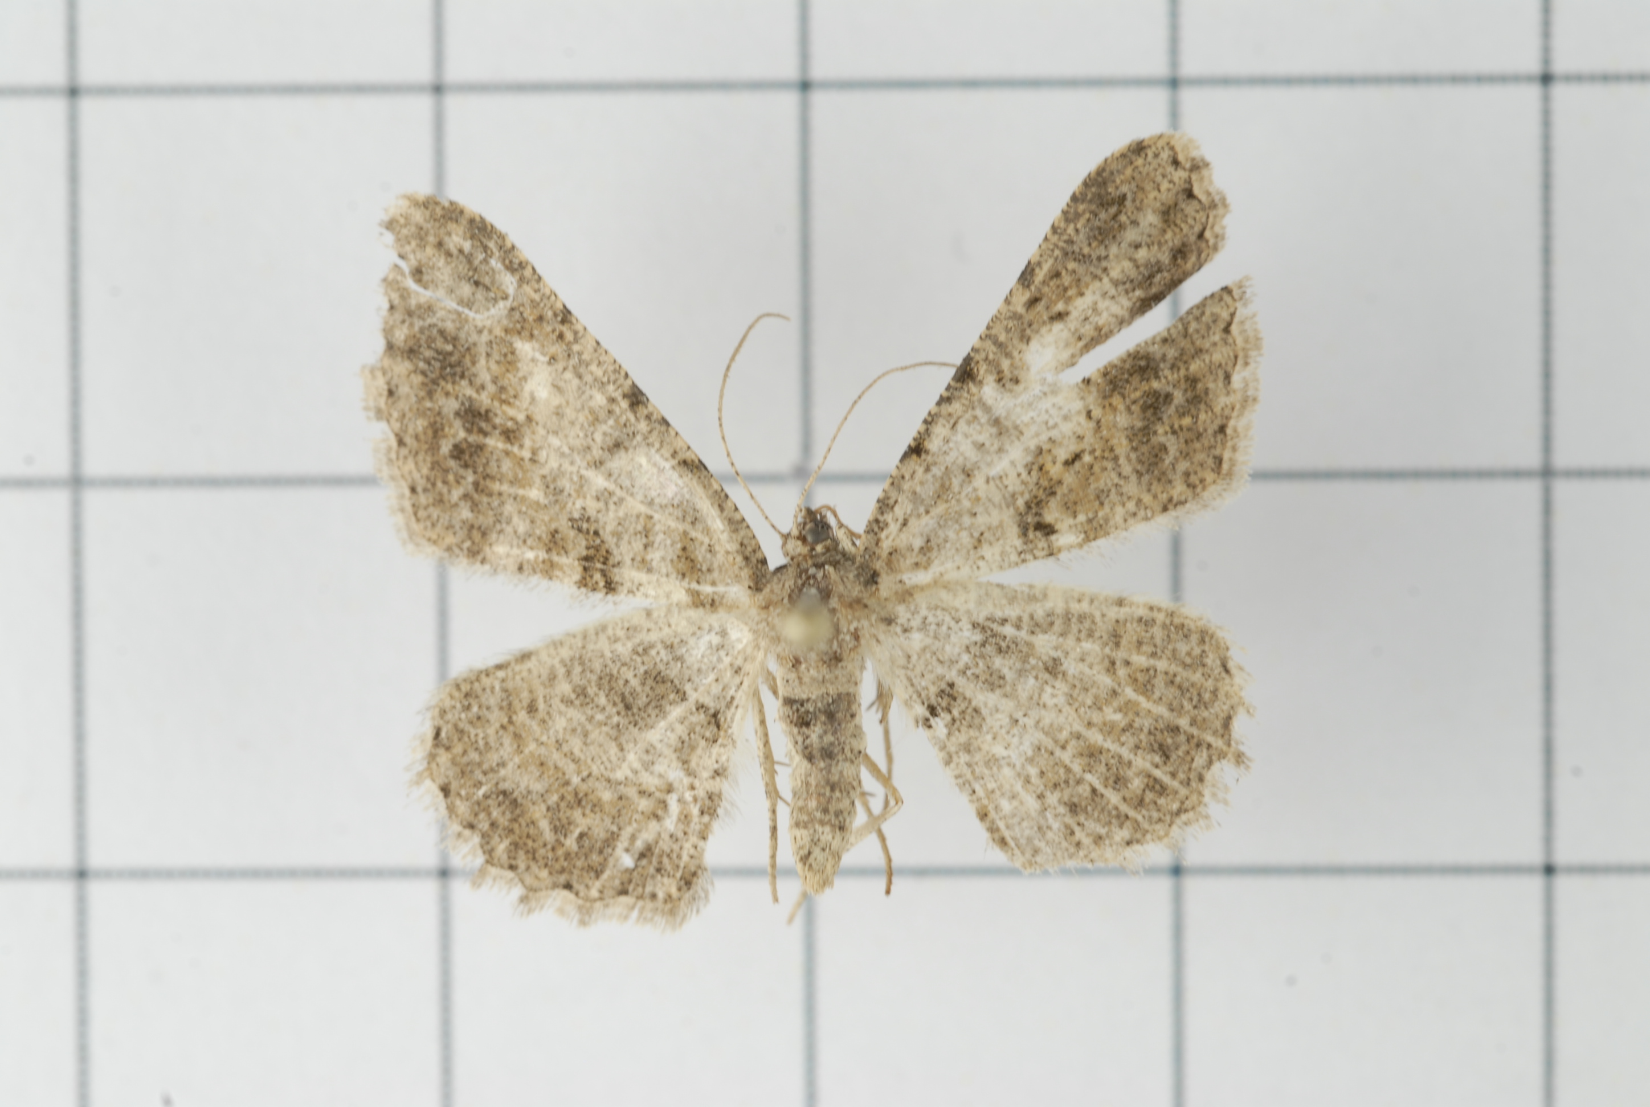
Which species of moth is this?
Psilalcis breta rantaizana
